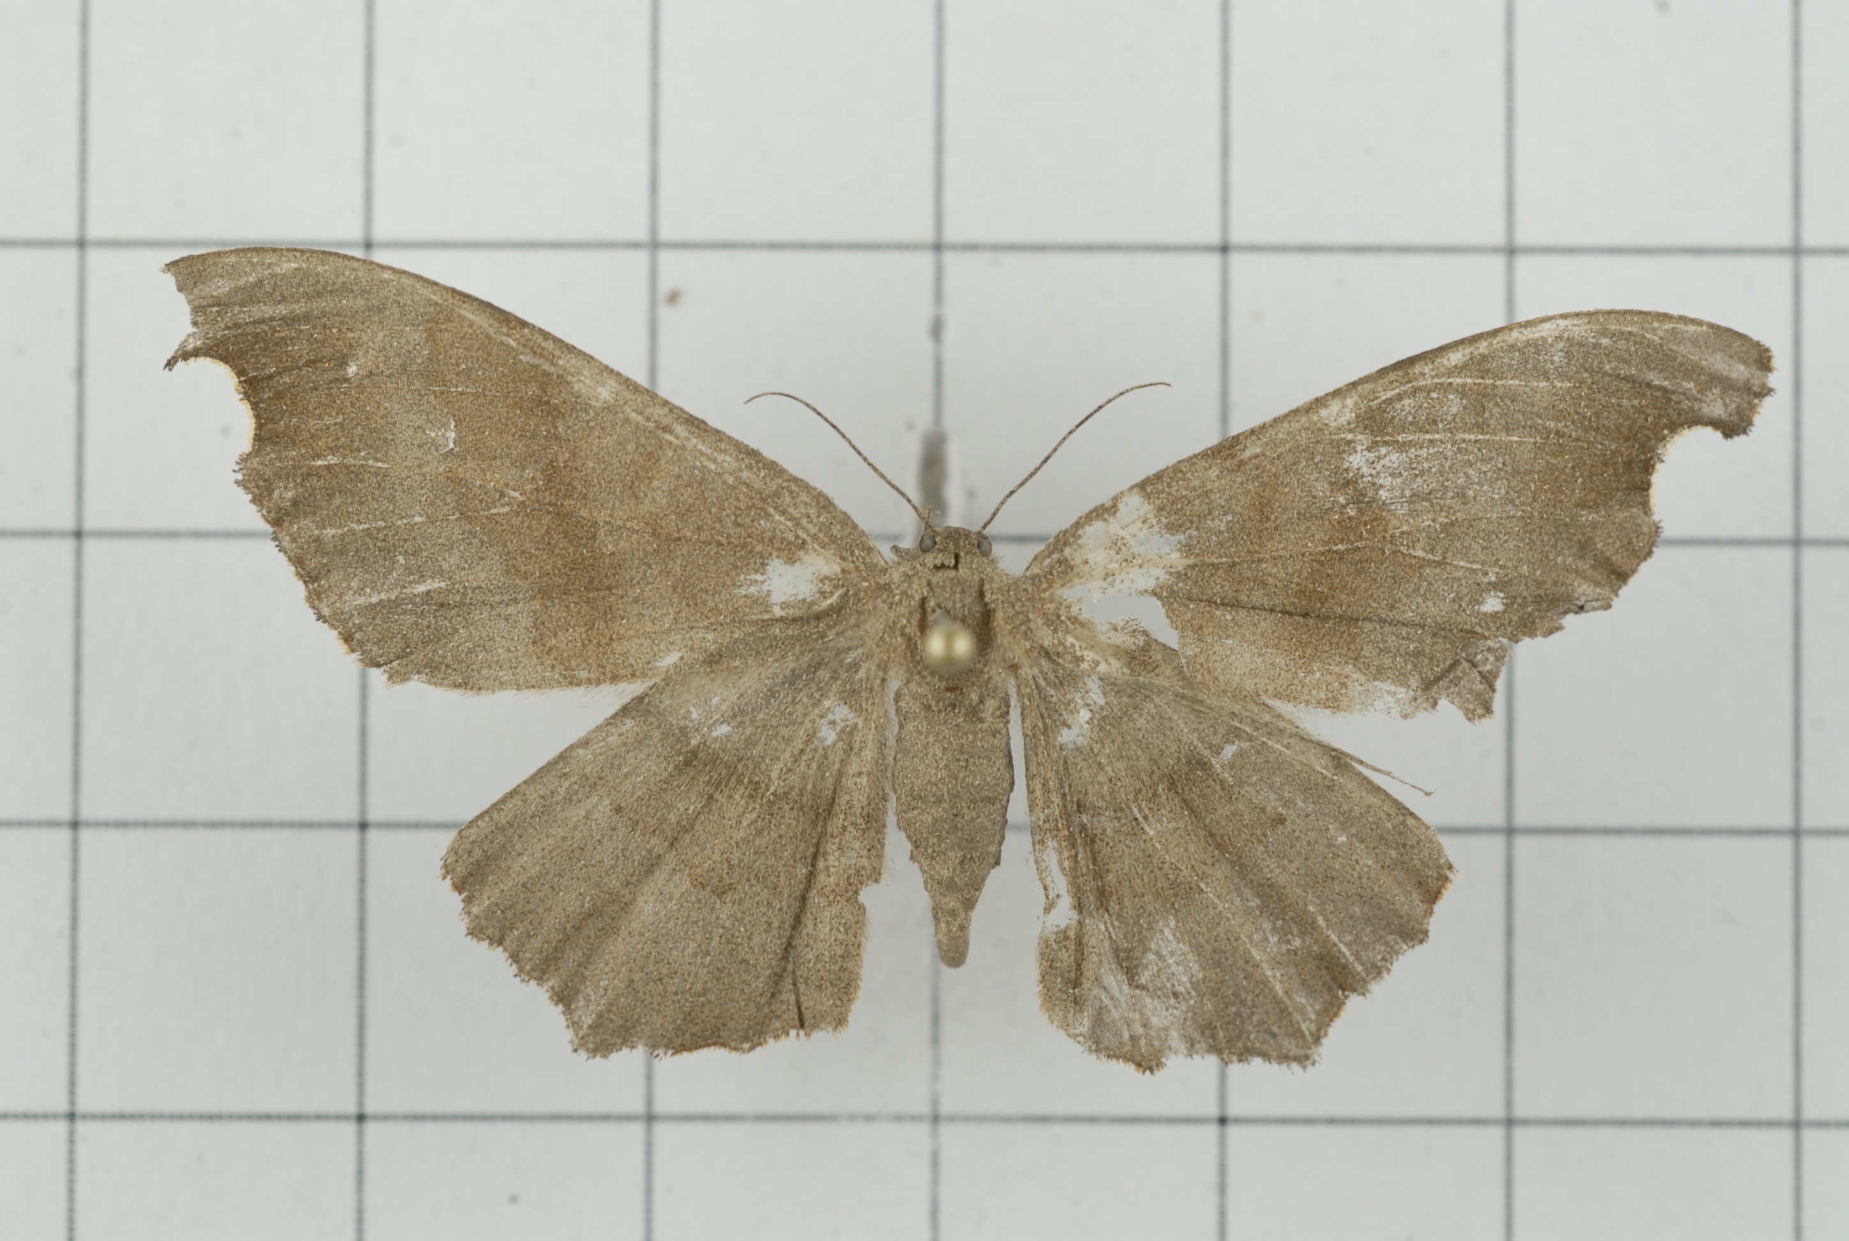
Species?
Hyposidra talaca talaca
